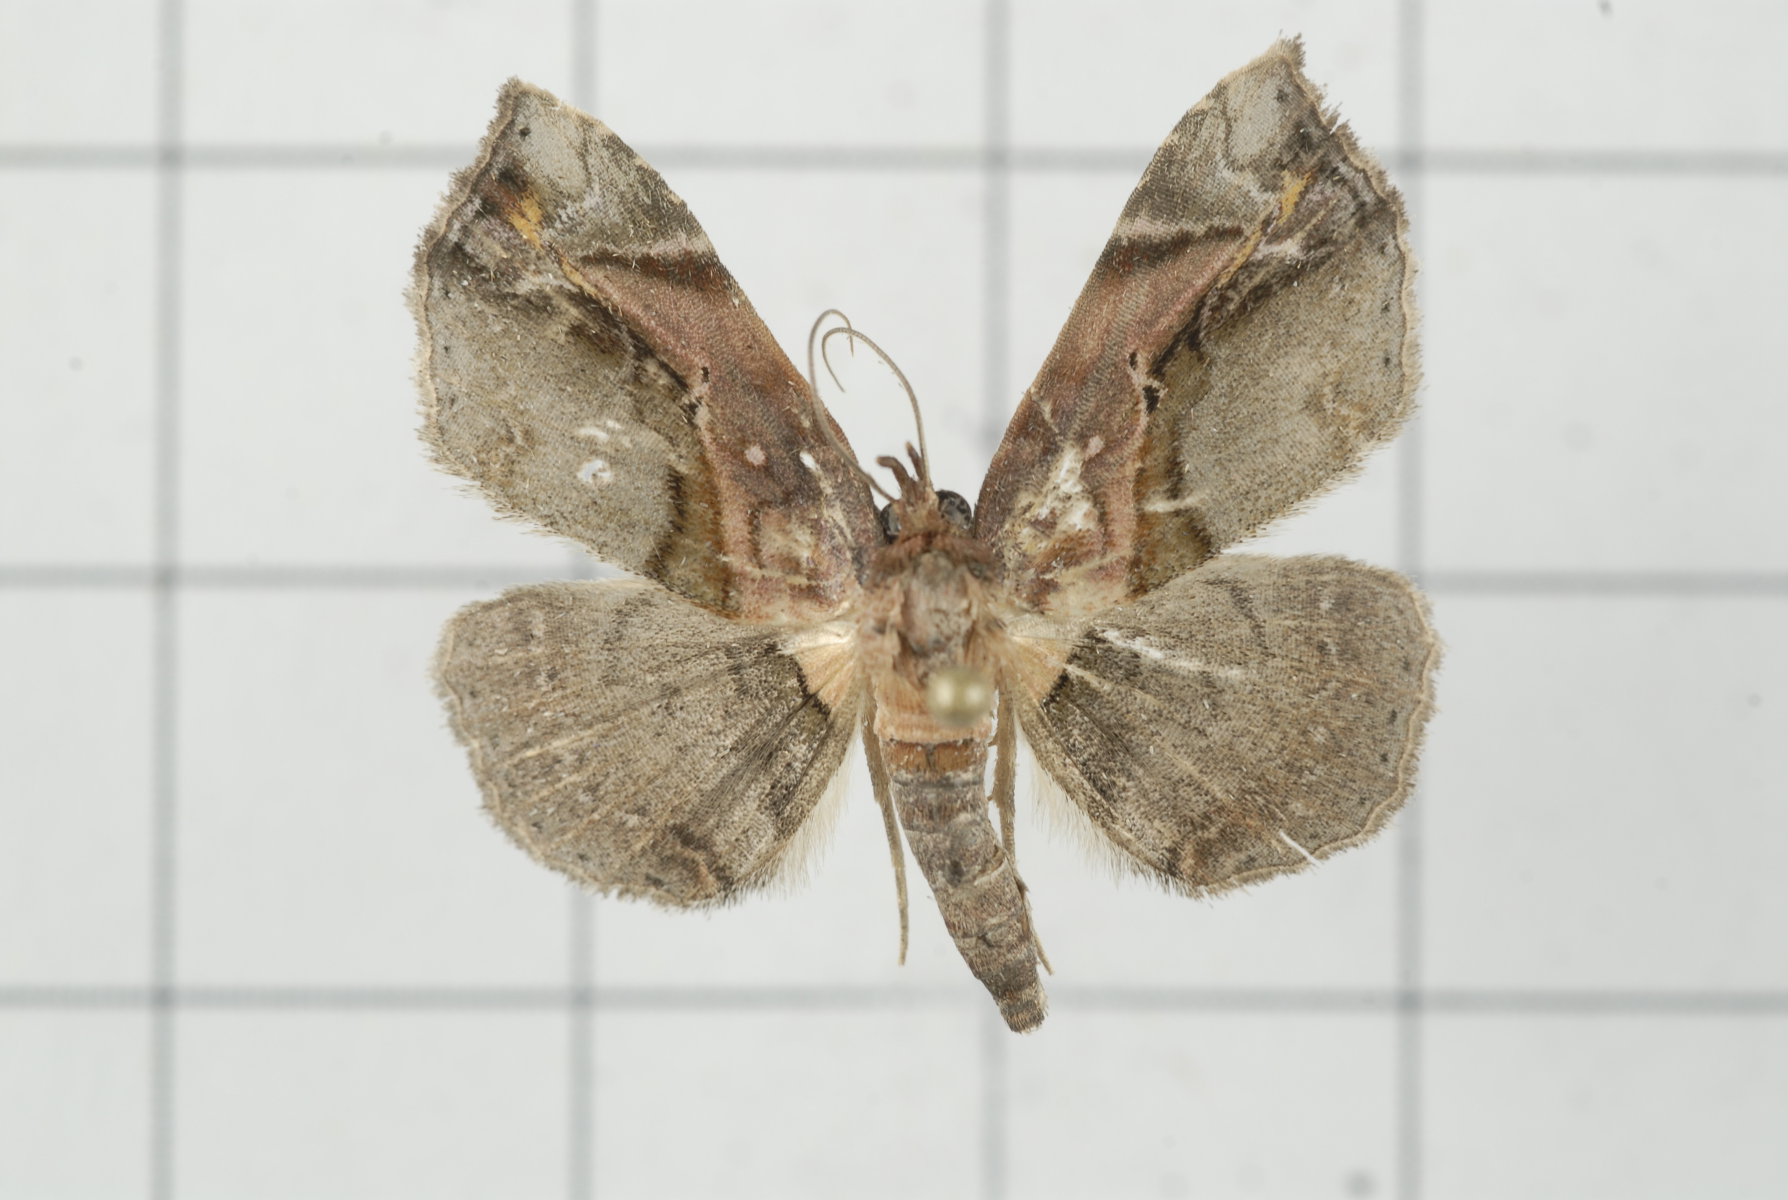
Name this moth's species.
Lophoruza pulcherrima
